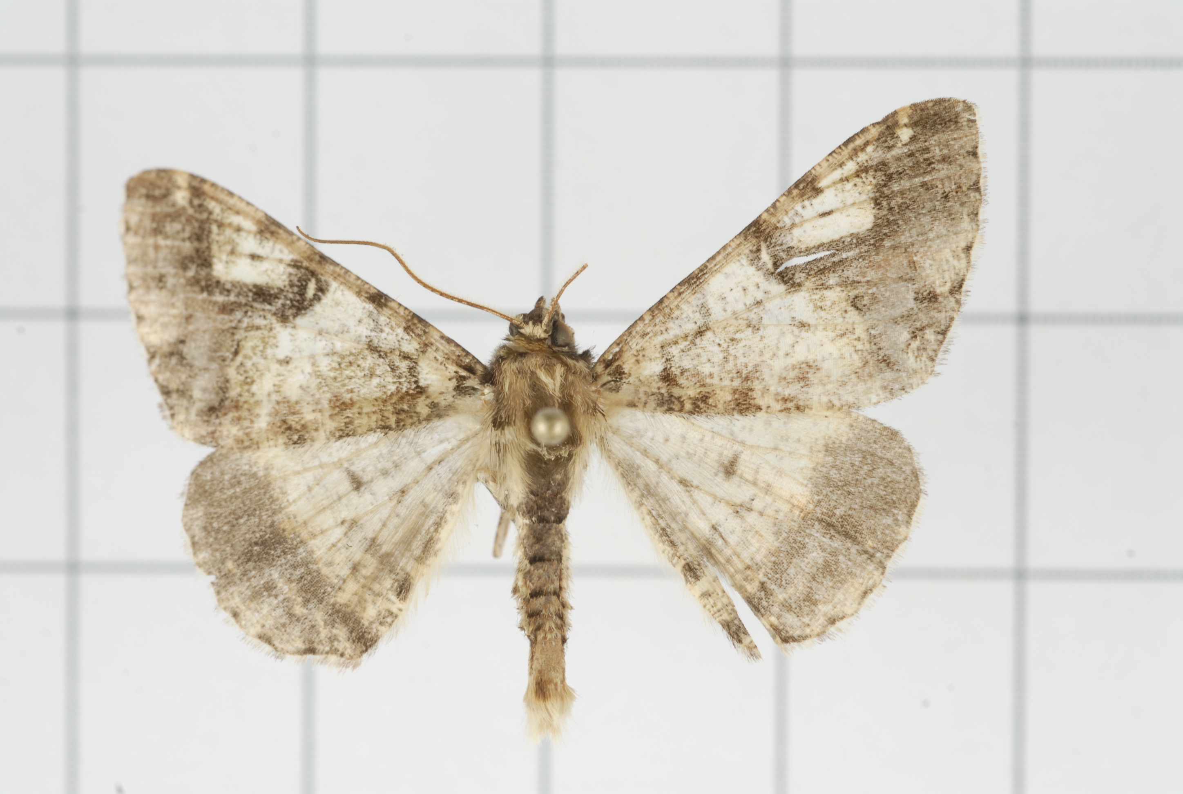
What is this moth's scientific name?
Gasterocome pannosaria orta
